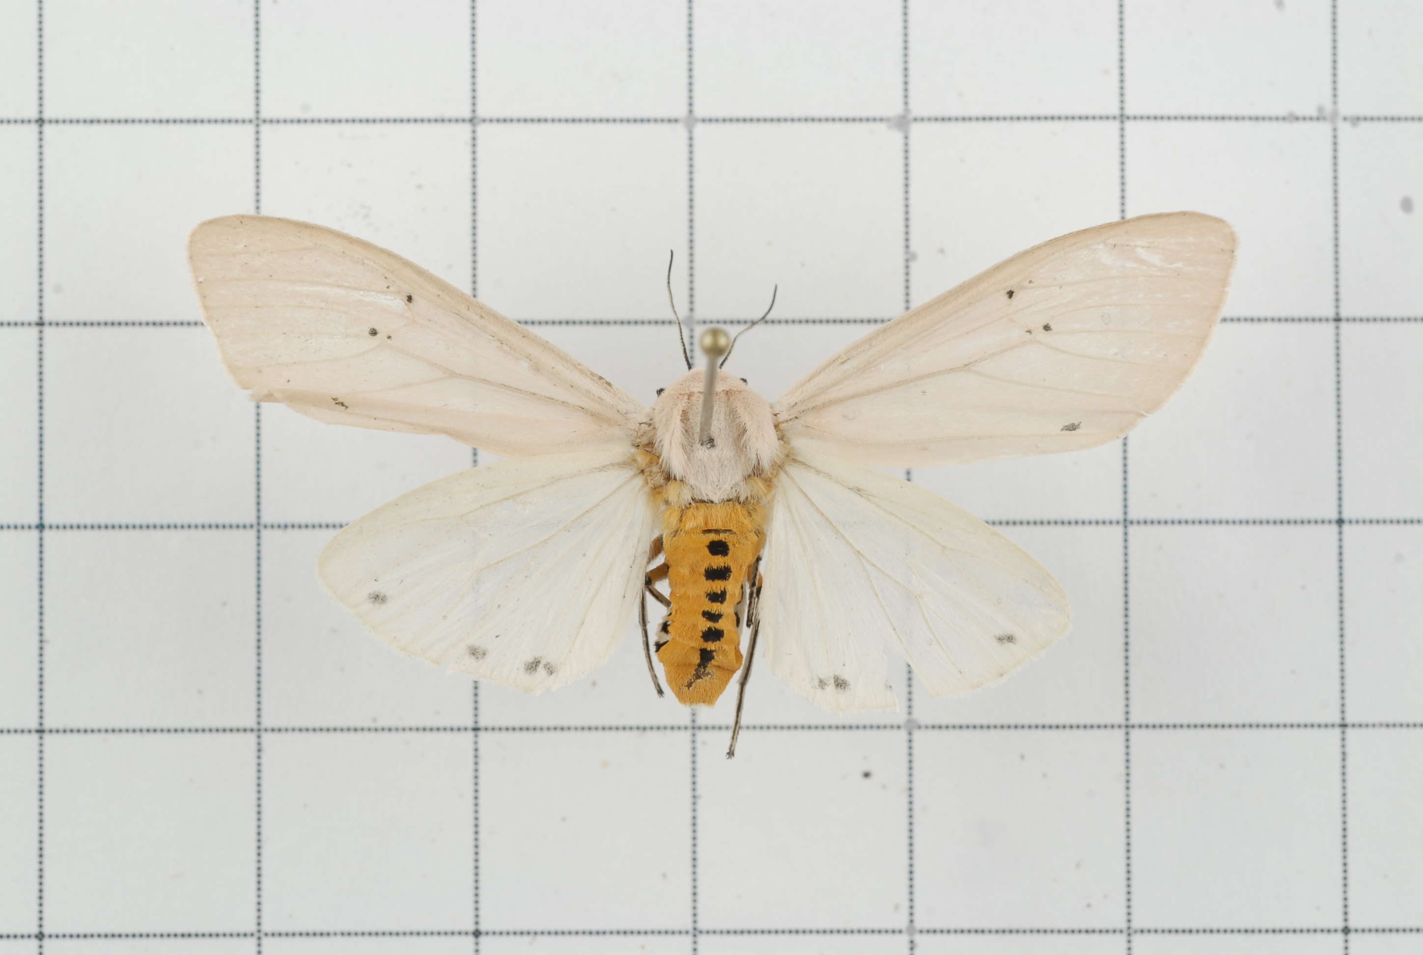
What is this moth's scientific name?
Creatonotos transiens koni
